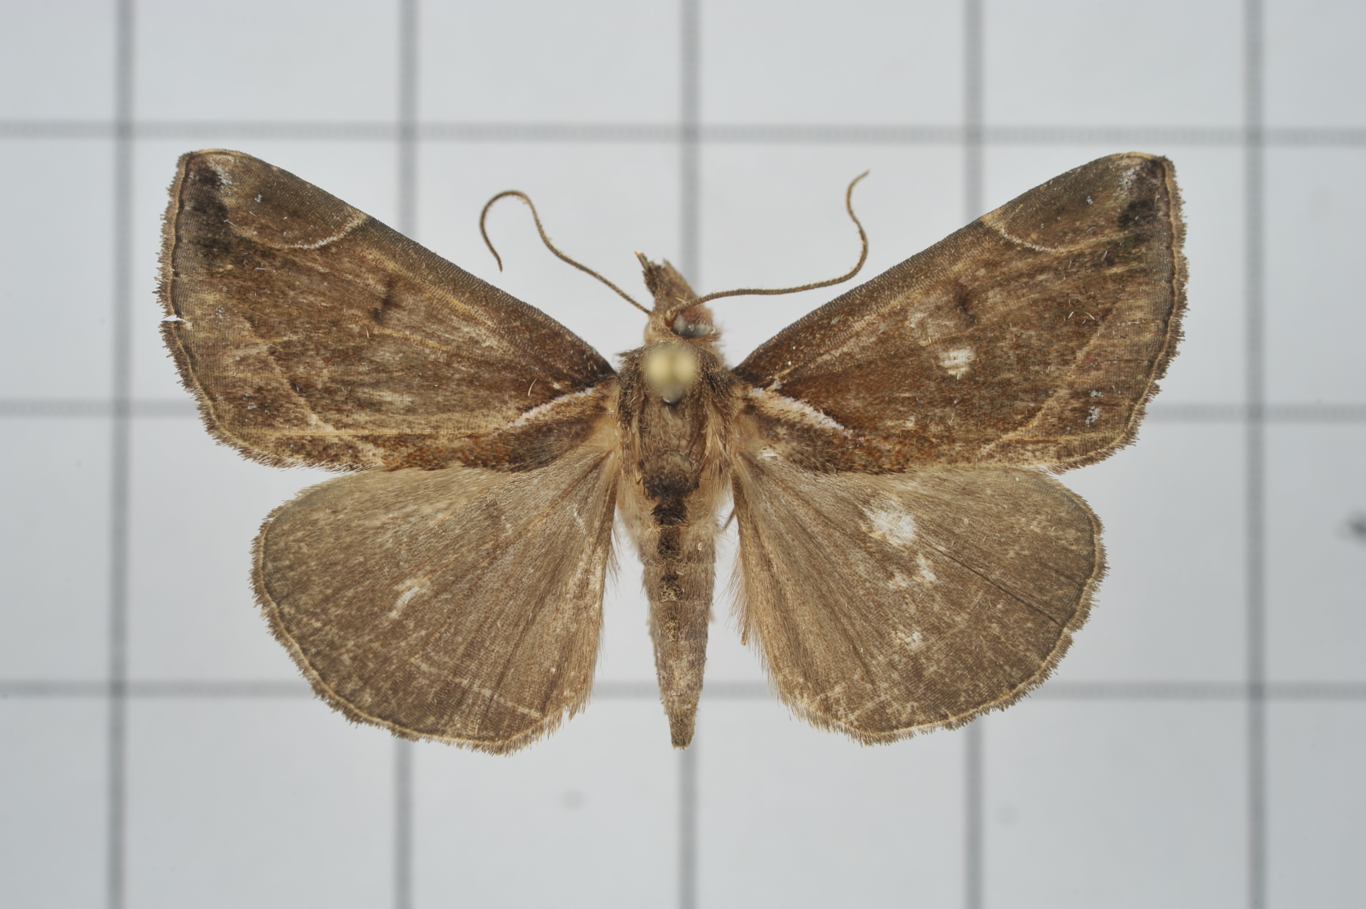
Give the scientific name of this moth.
Hypena perspicua
